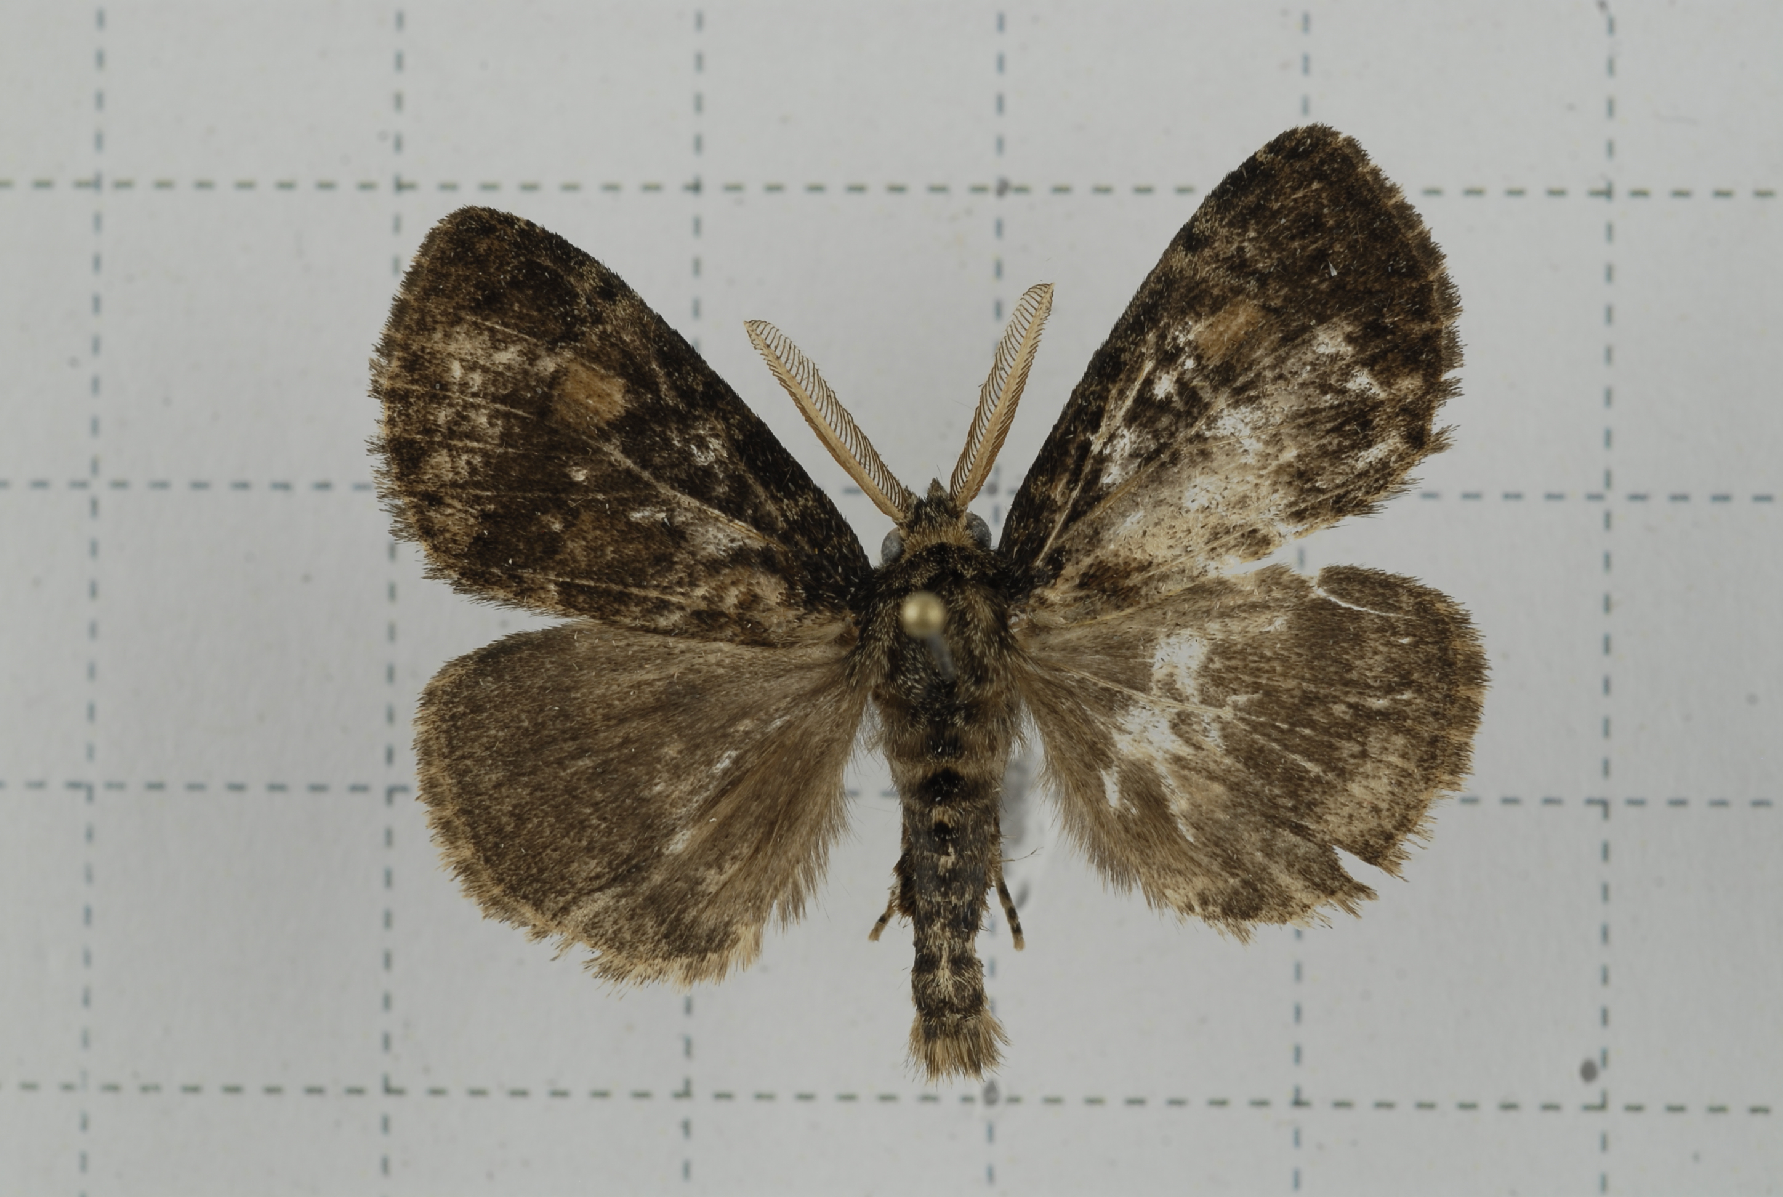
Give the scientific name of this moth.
Ilema kosemponica
